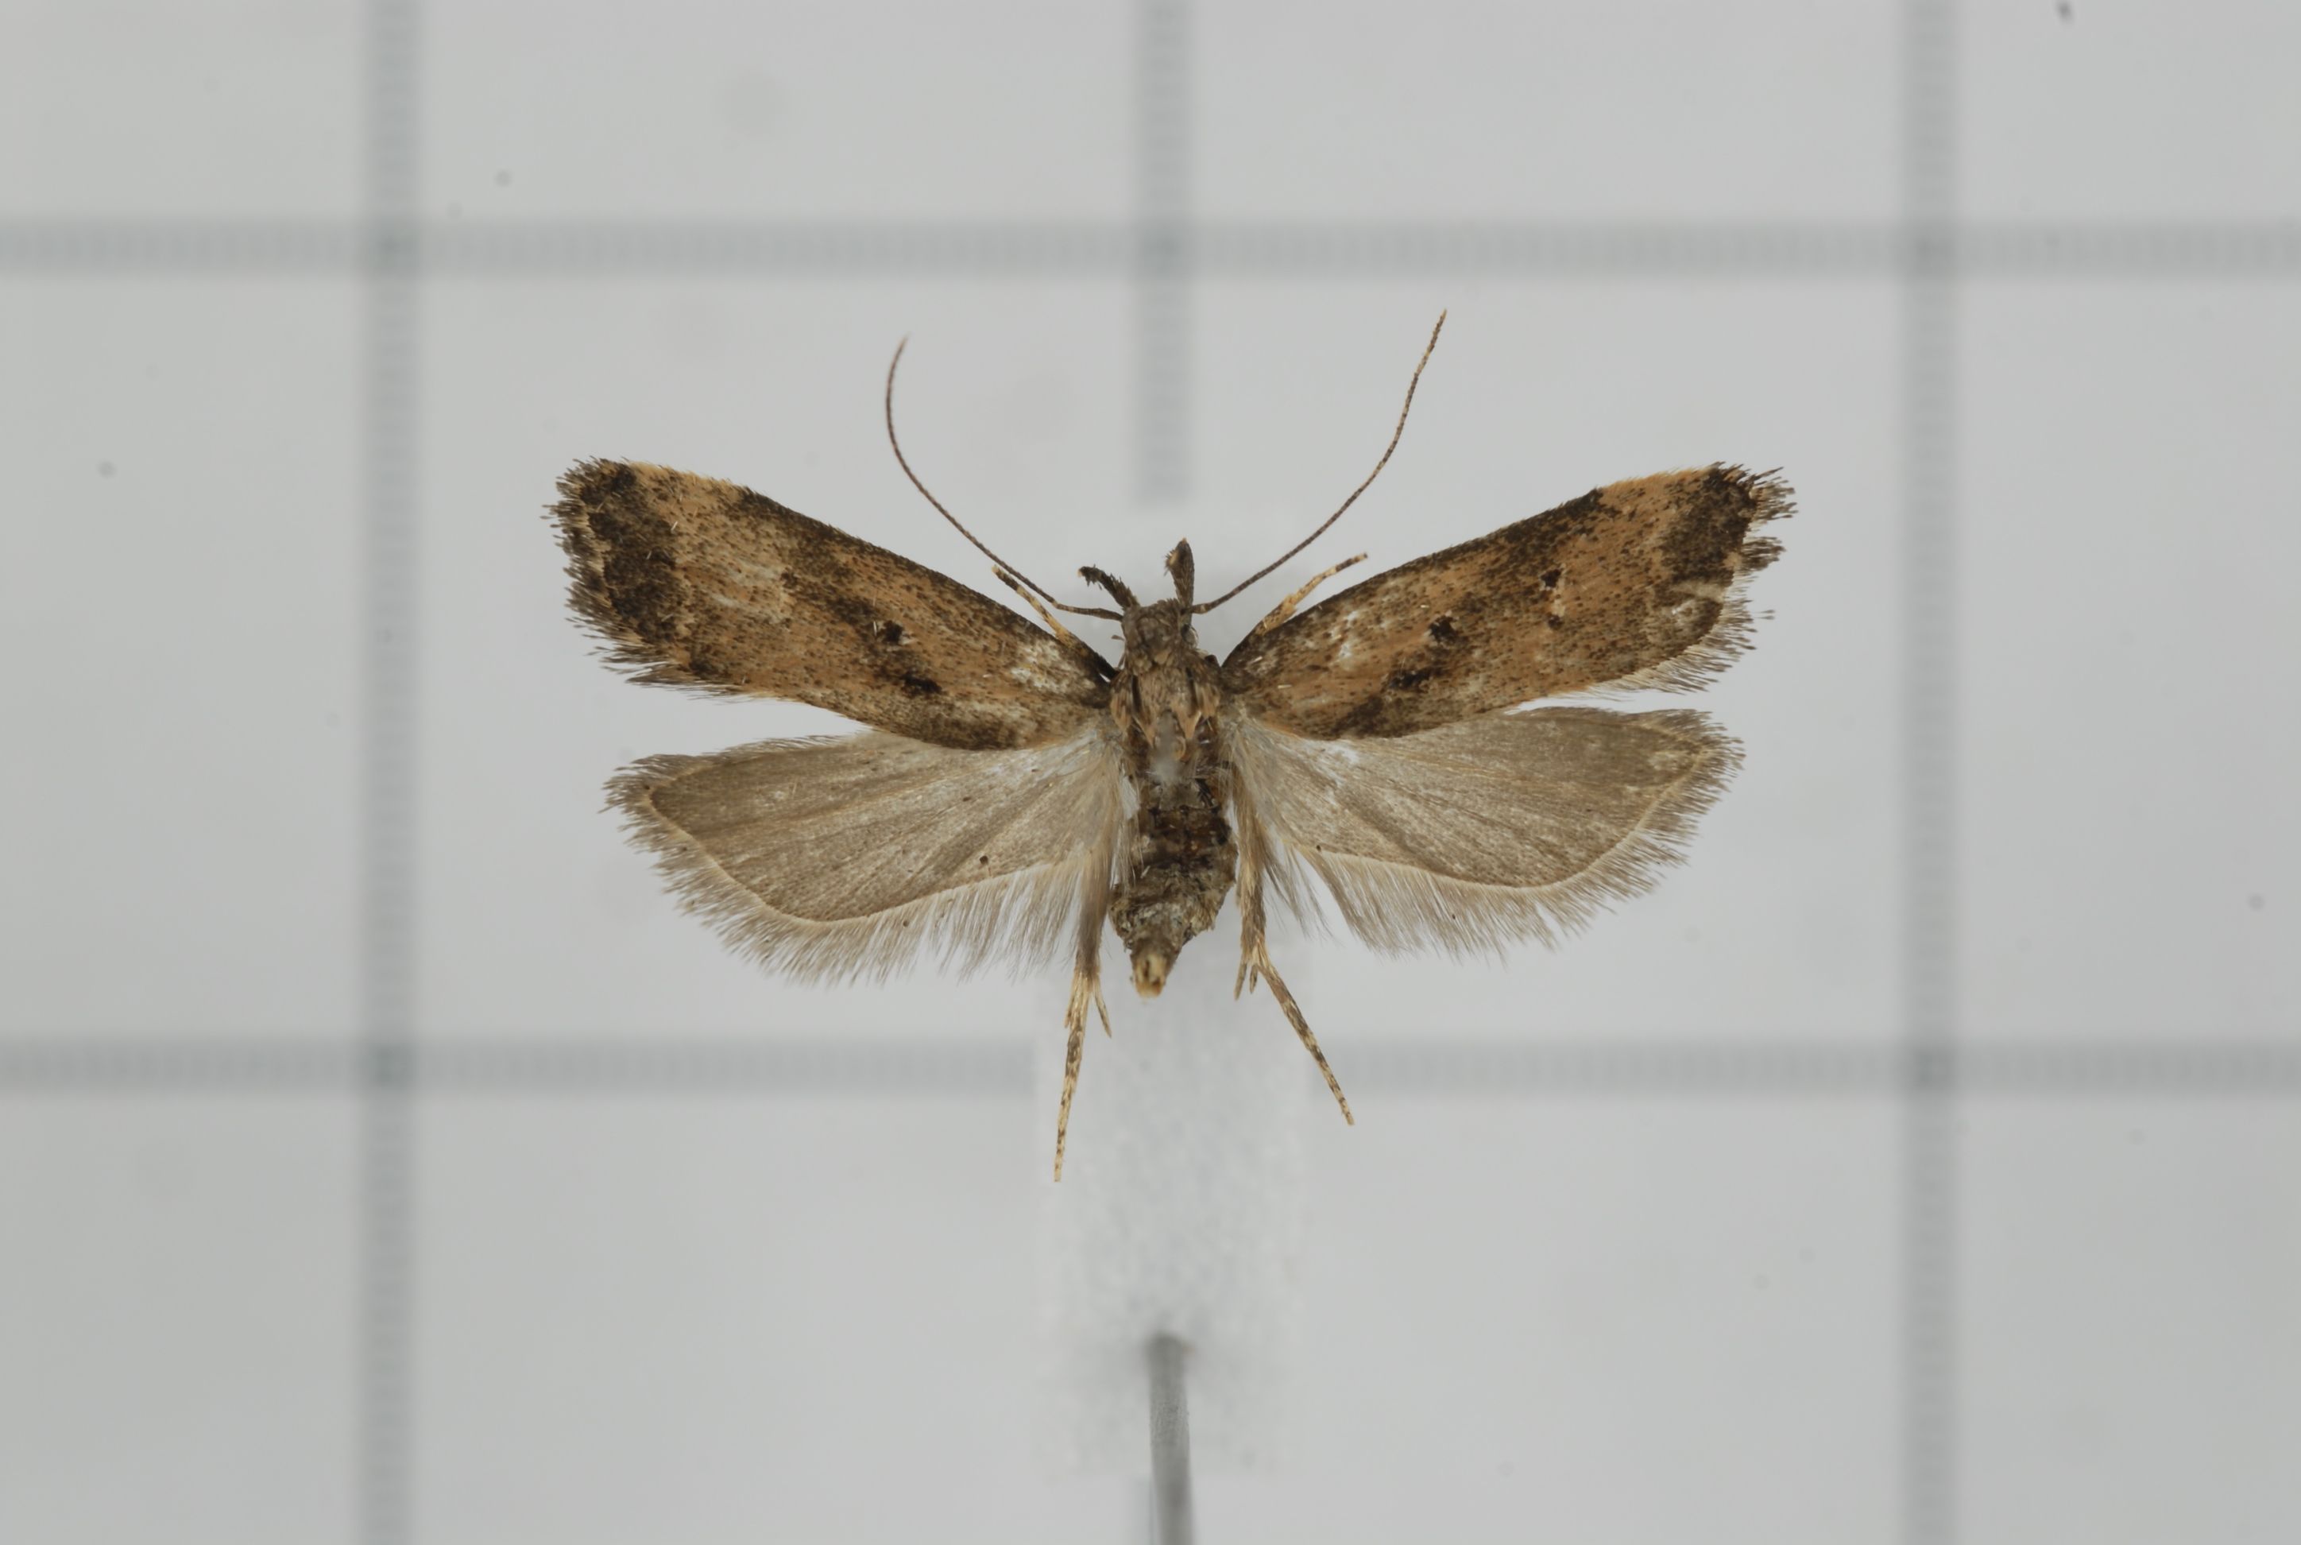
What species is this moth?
Helcystogramma trijunctum
